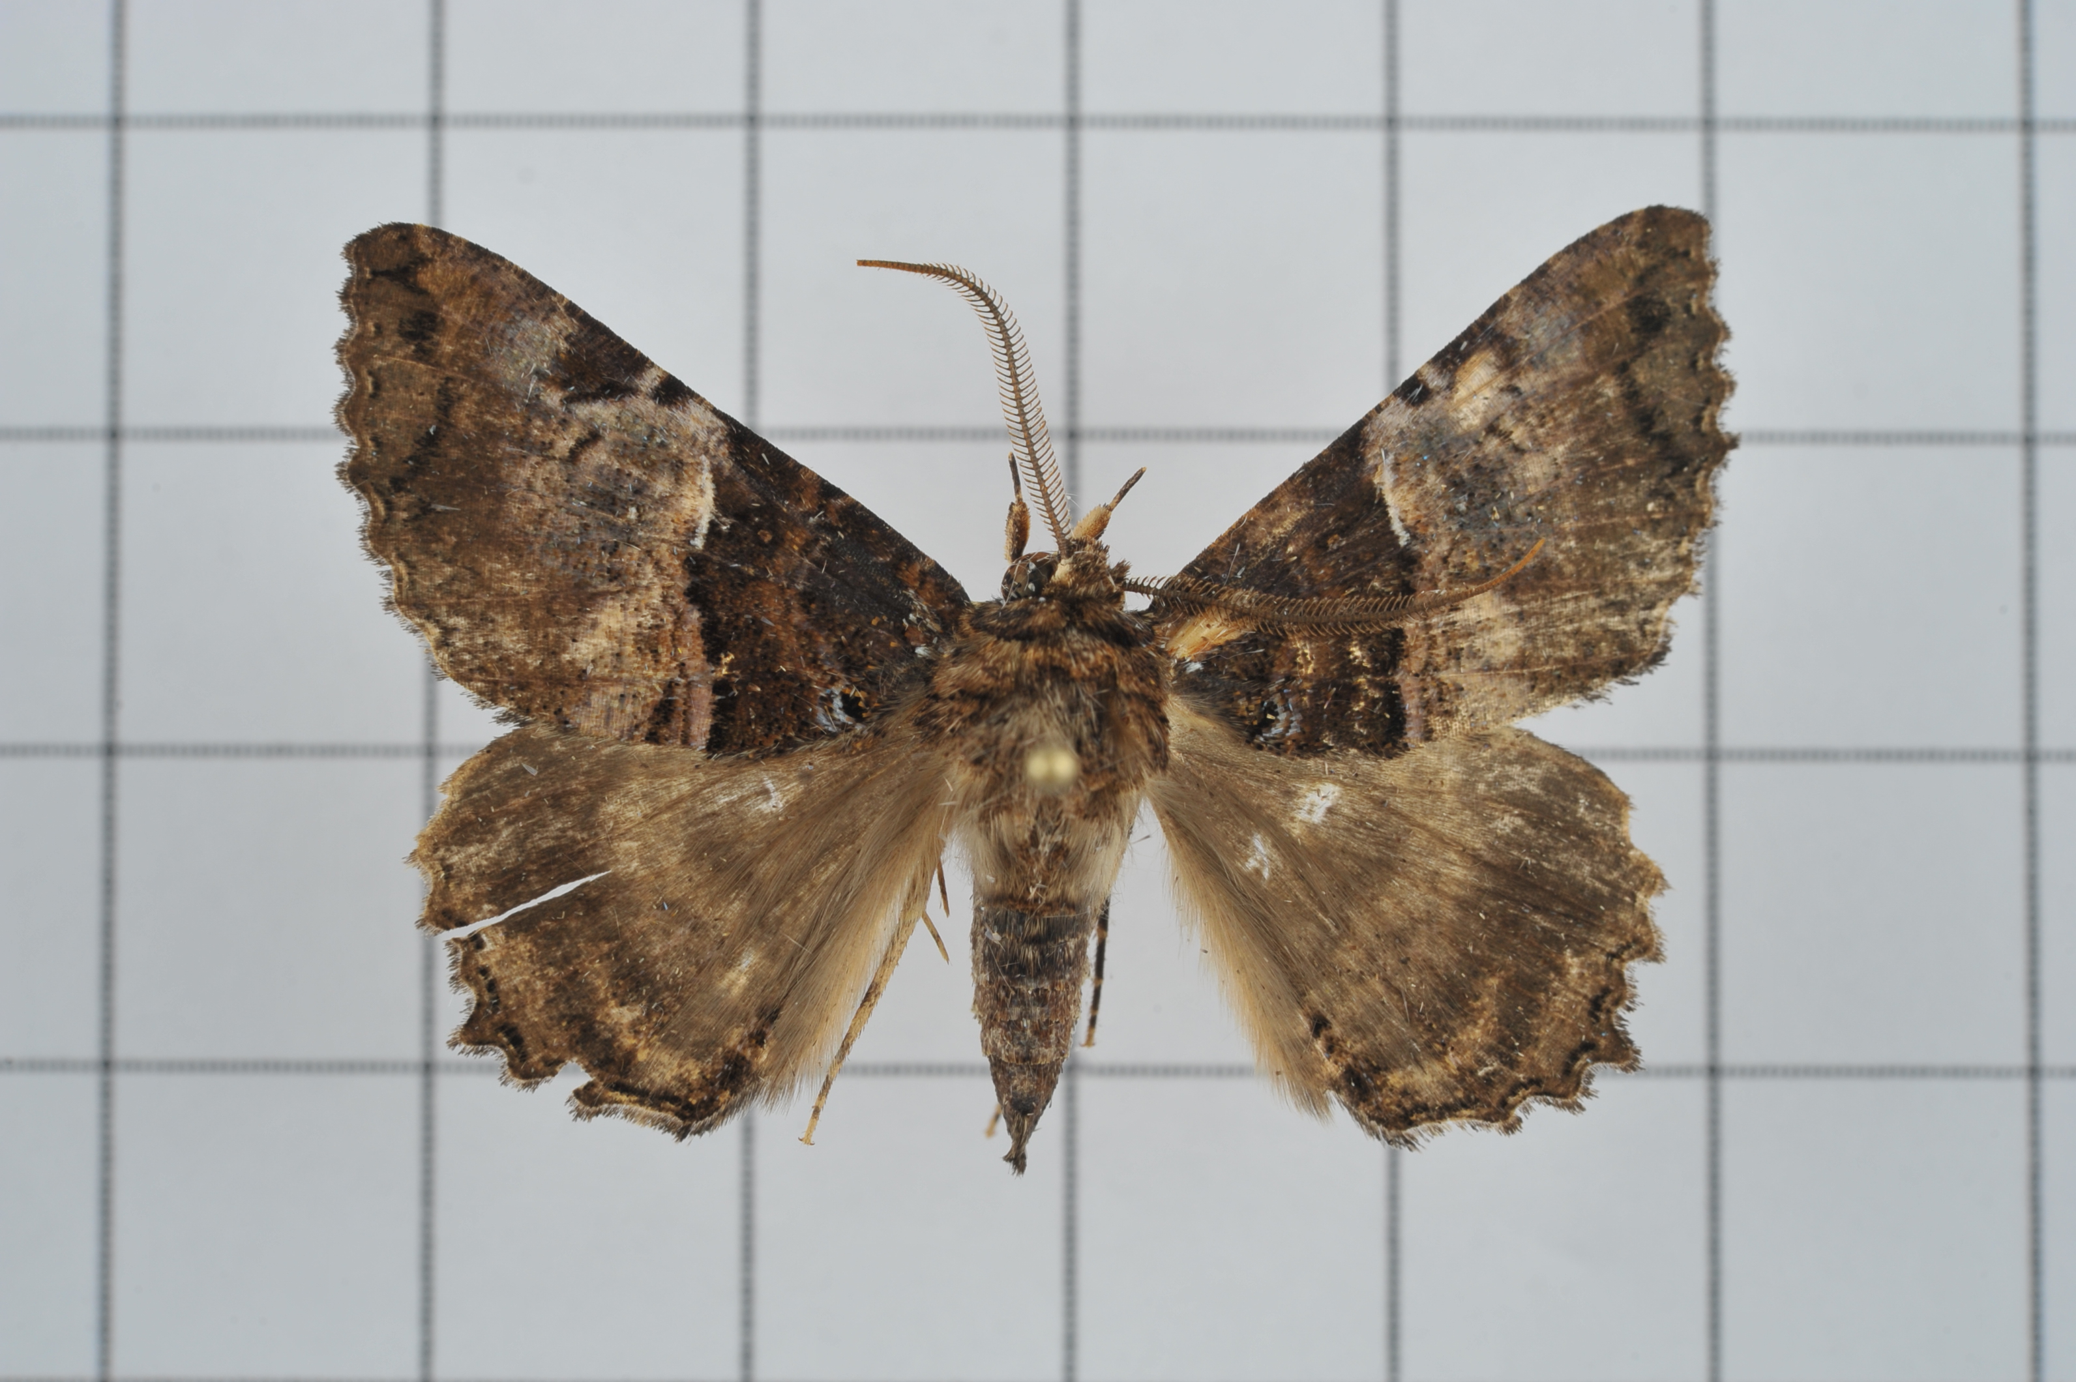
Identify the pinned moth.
Daddala lucilla
